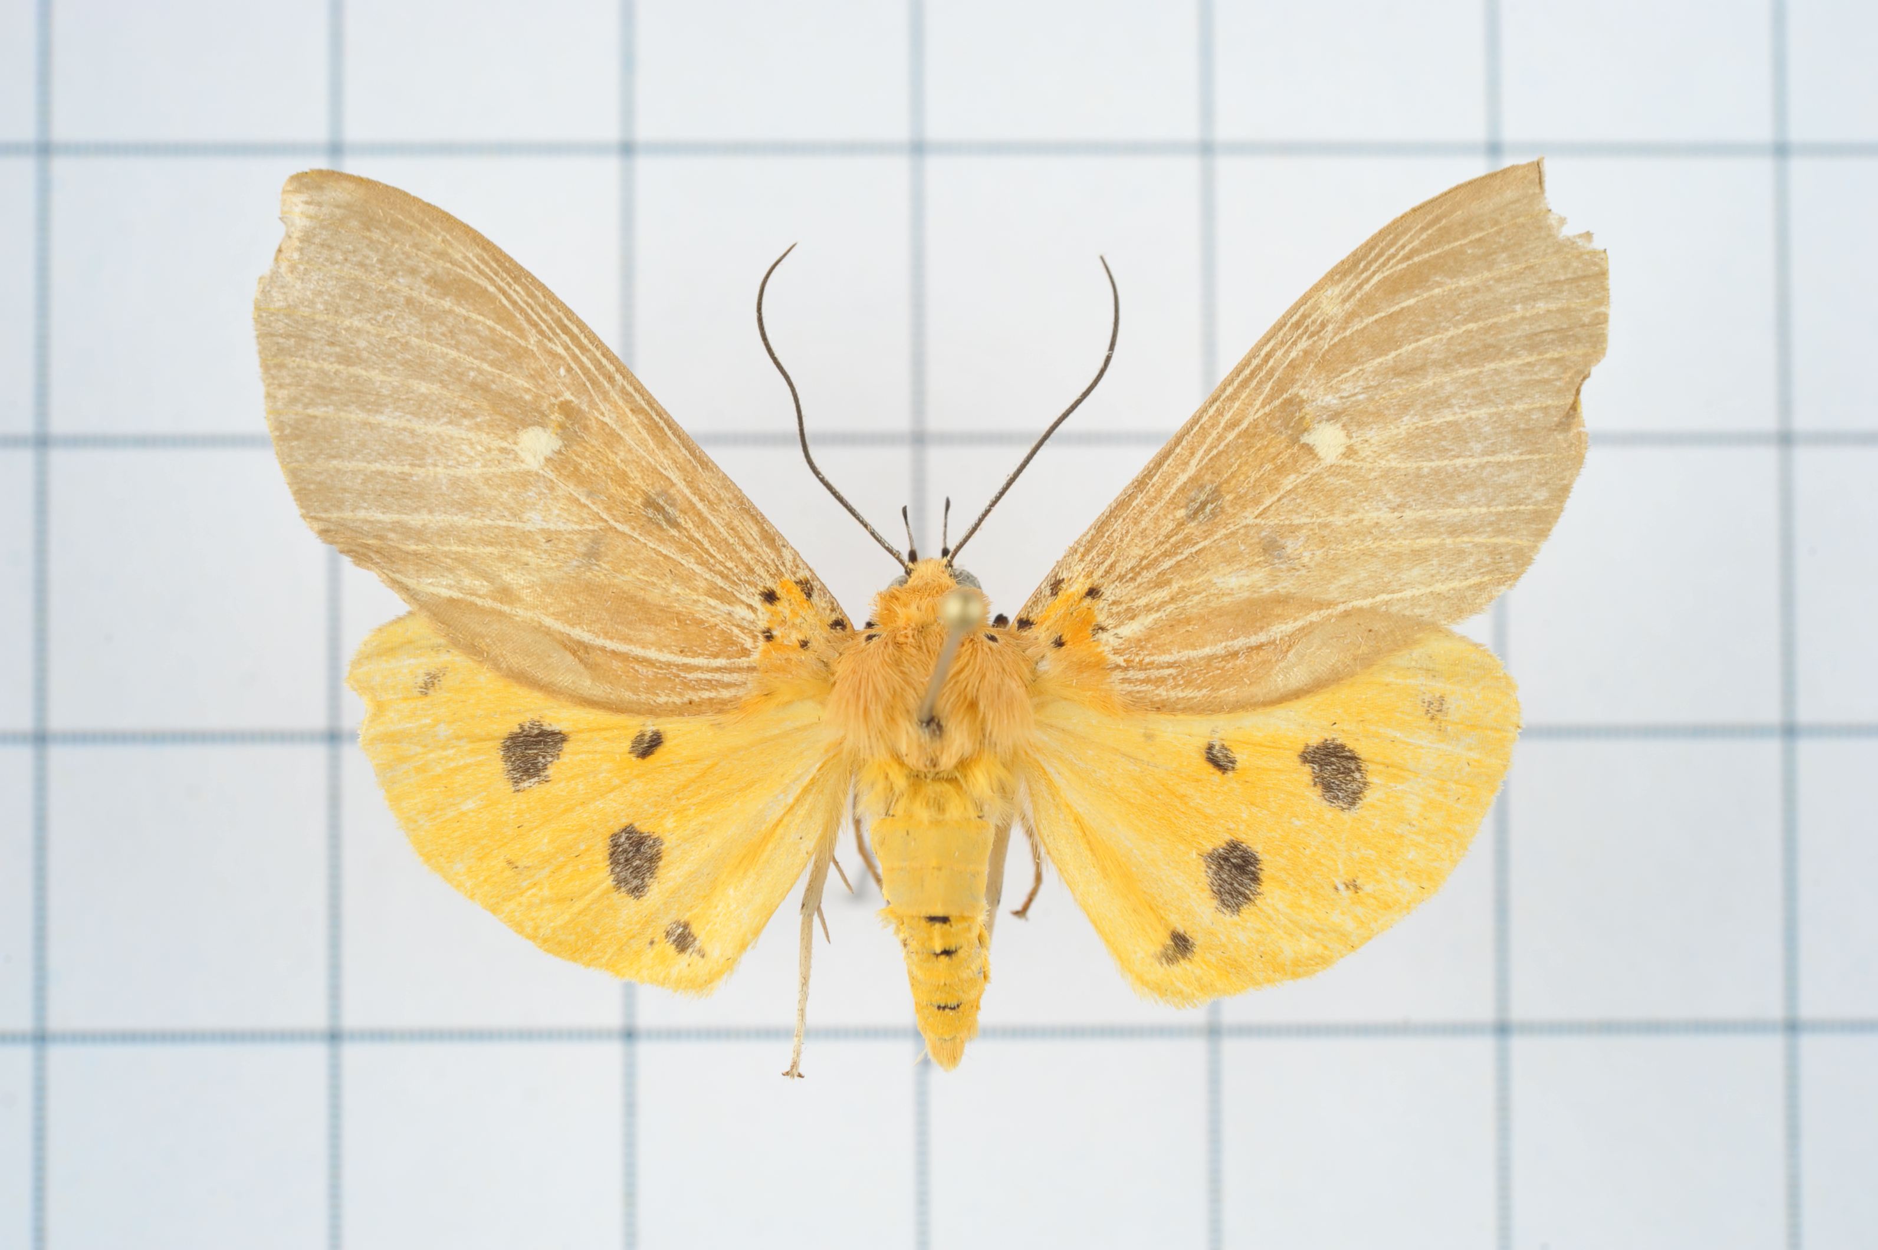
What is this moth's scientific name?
Asota caricae
